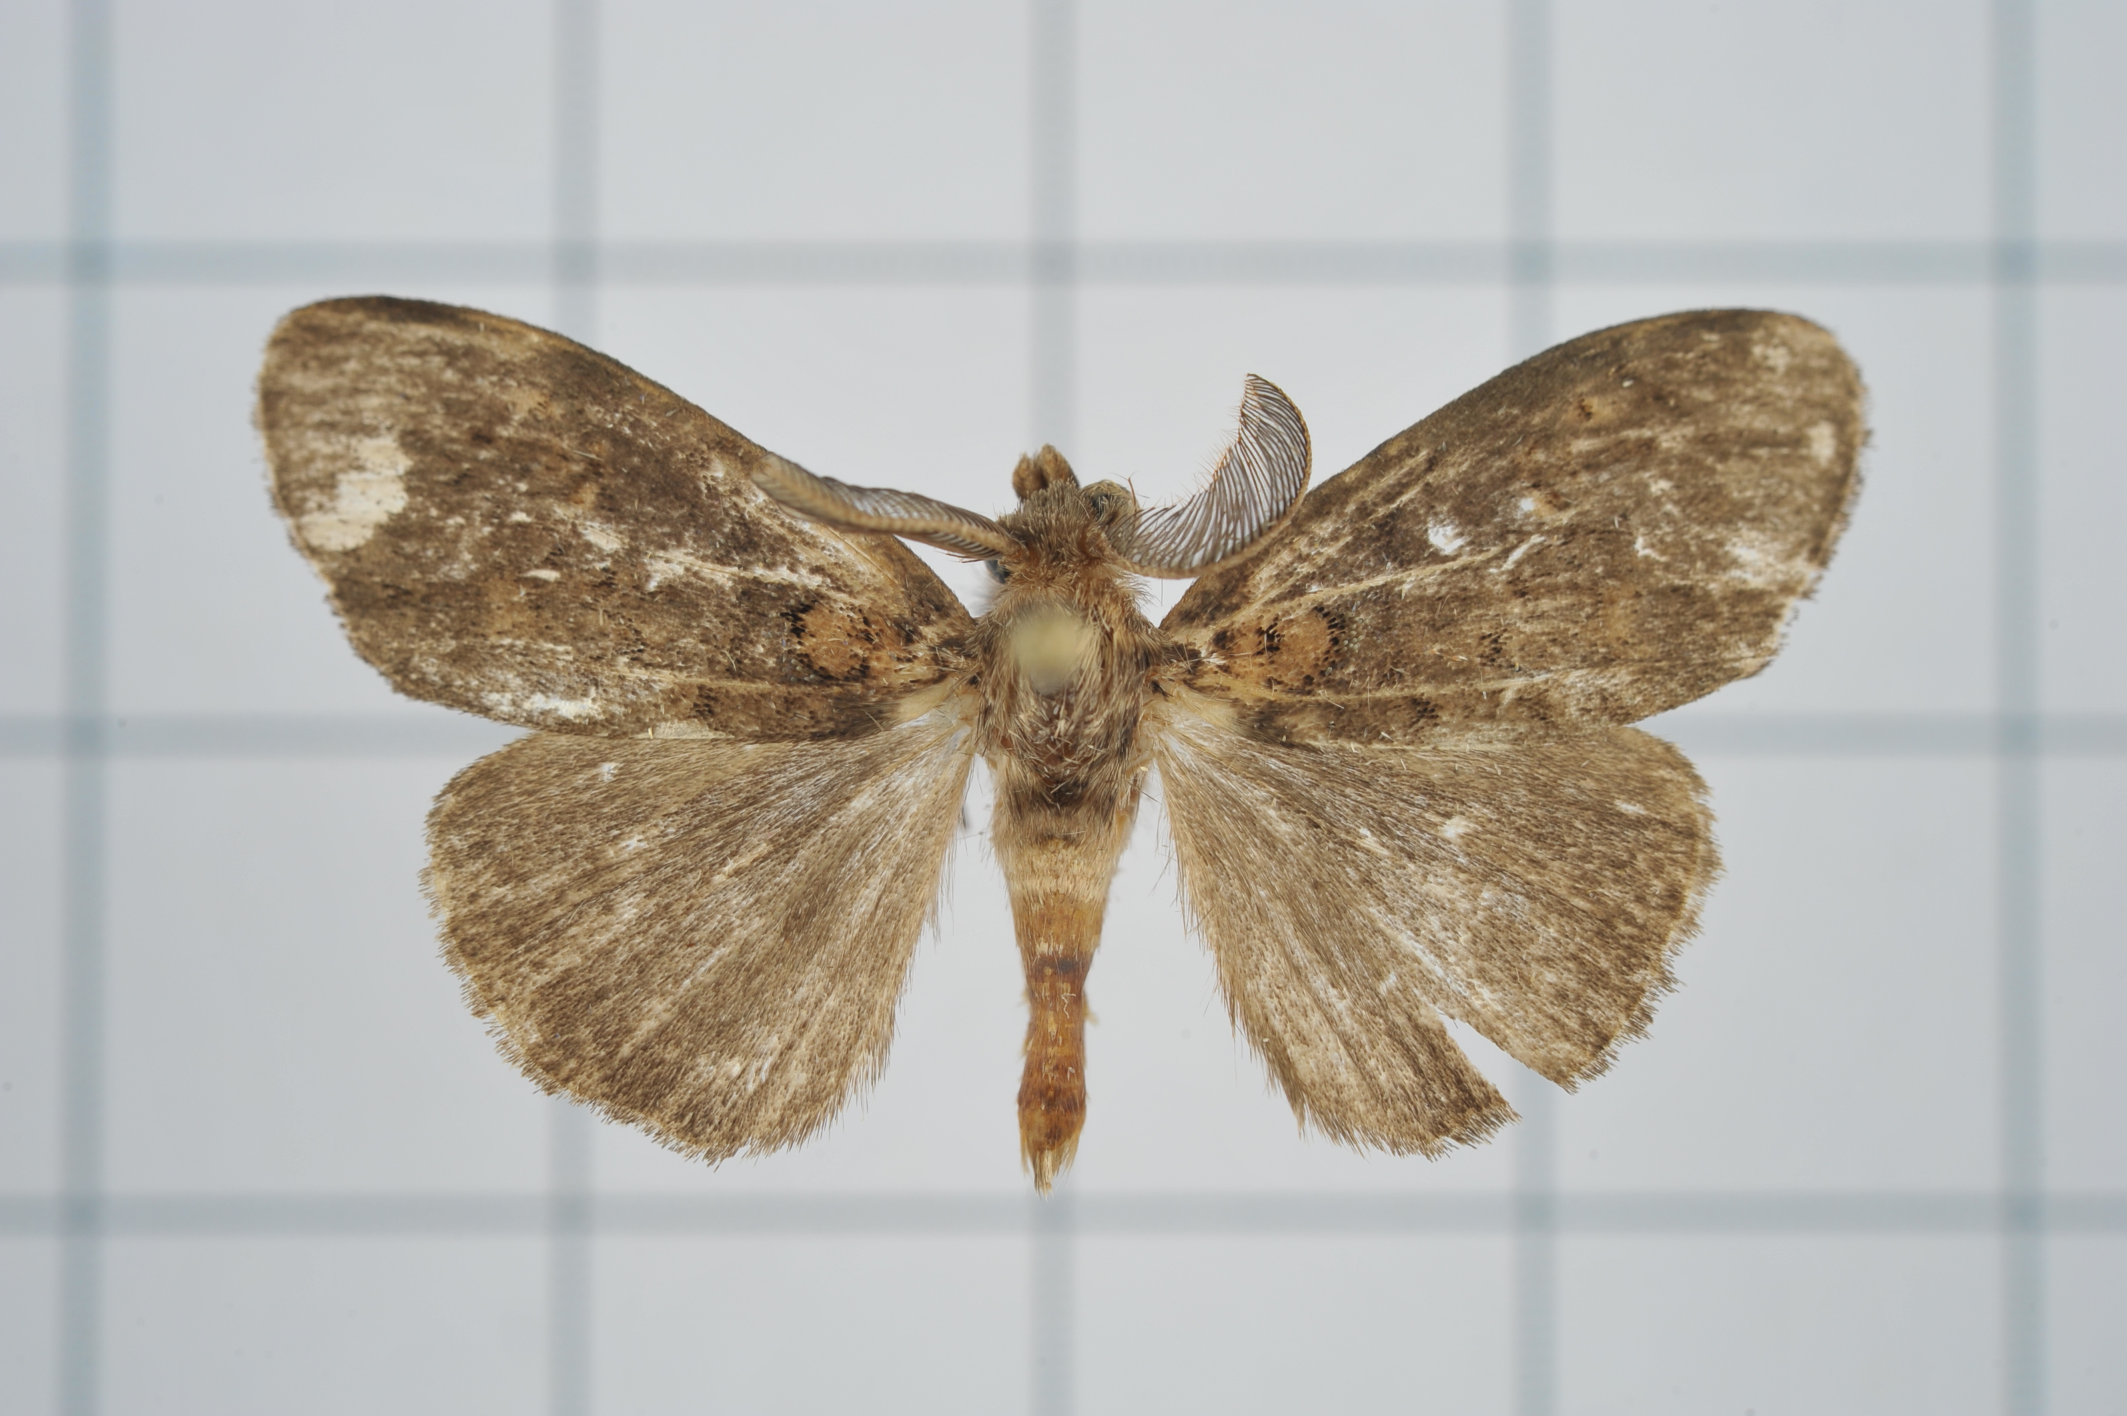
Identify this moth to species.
Olene dudgeoni
